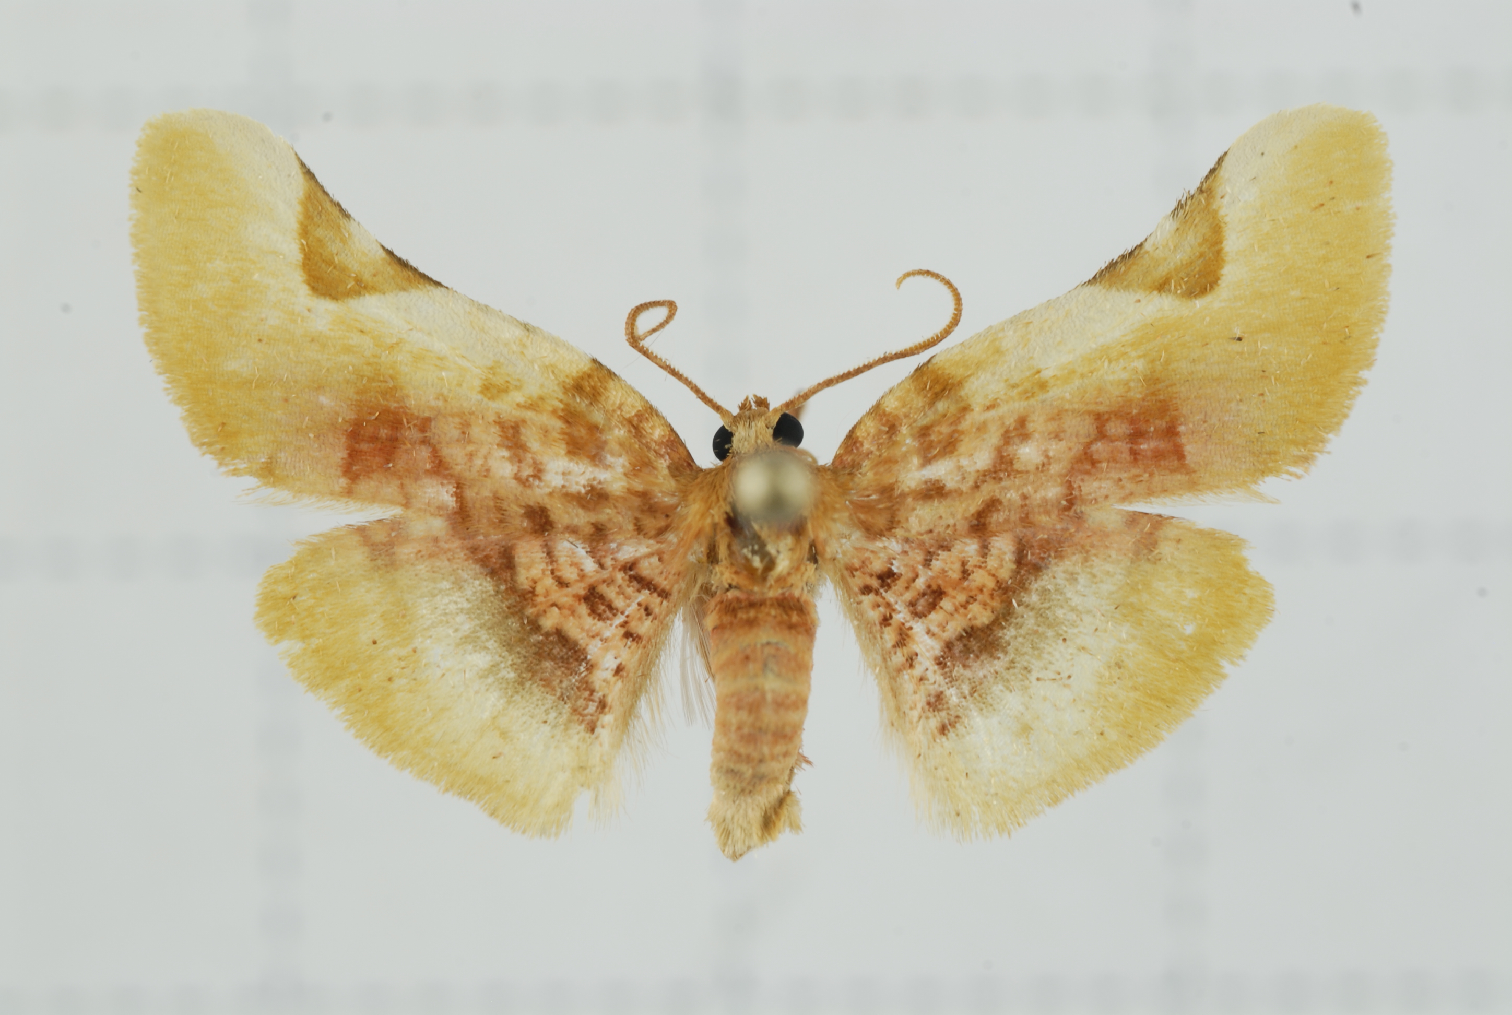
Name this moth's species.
Pyrinioides sinuosus
